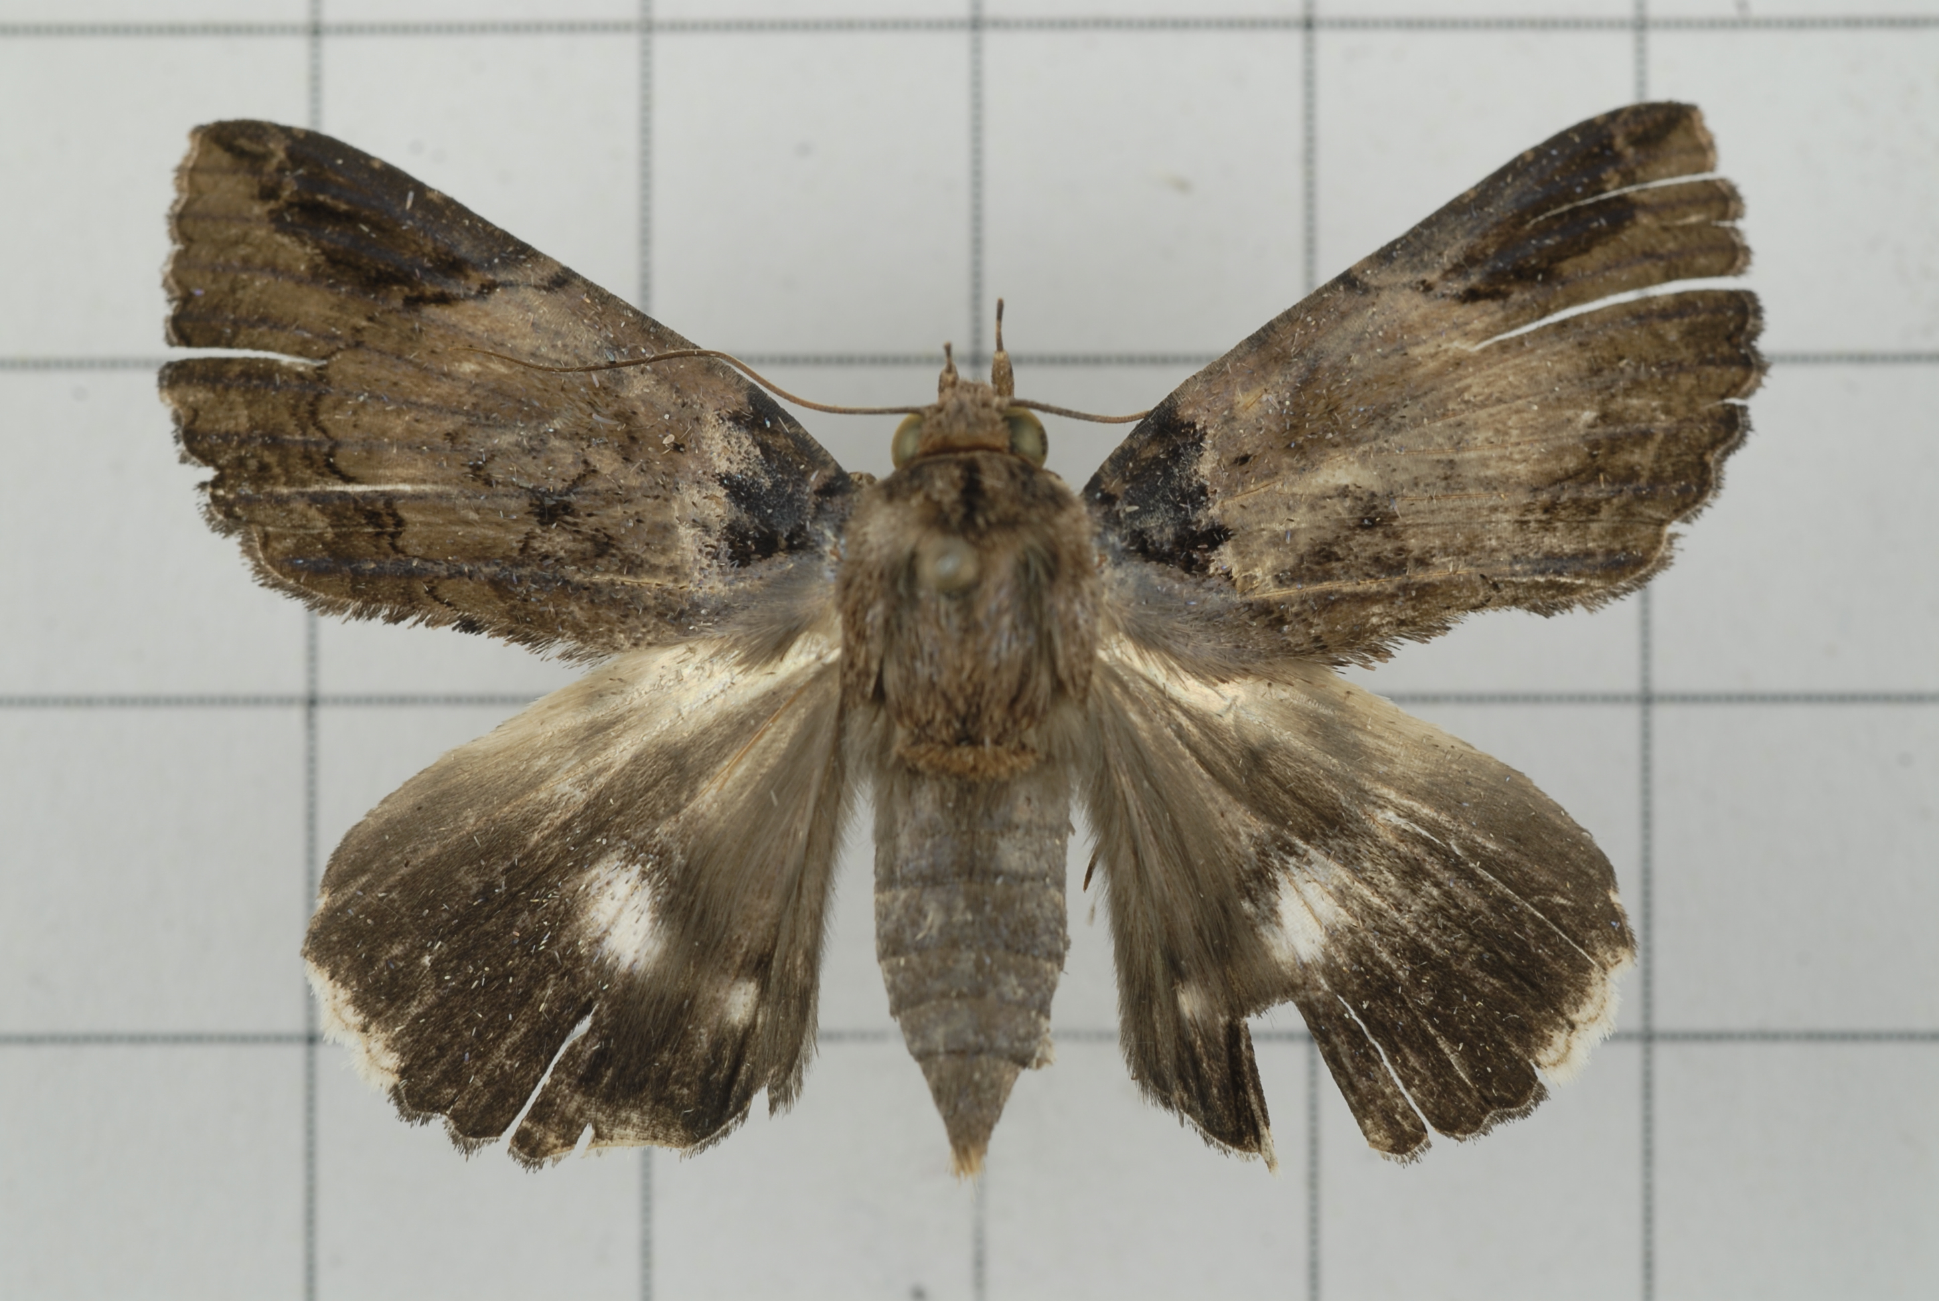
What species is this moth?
Ercheia cyllaria
